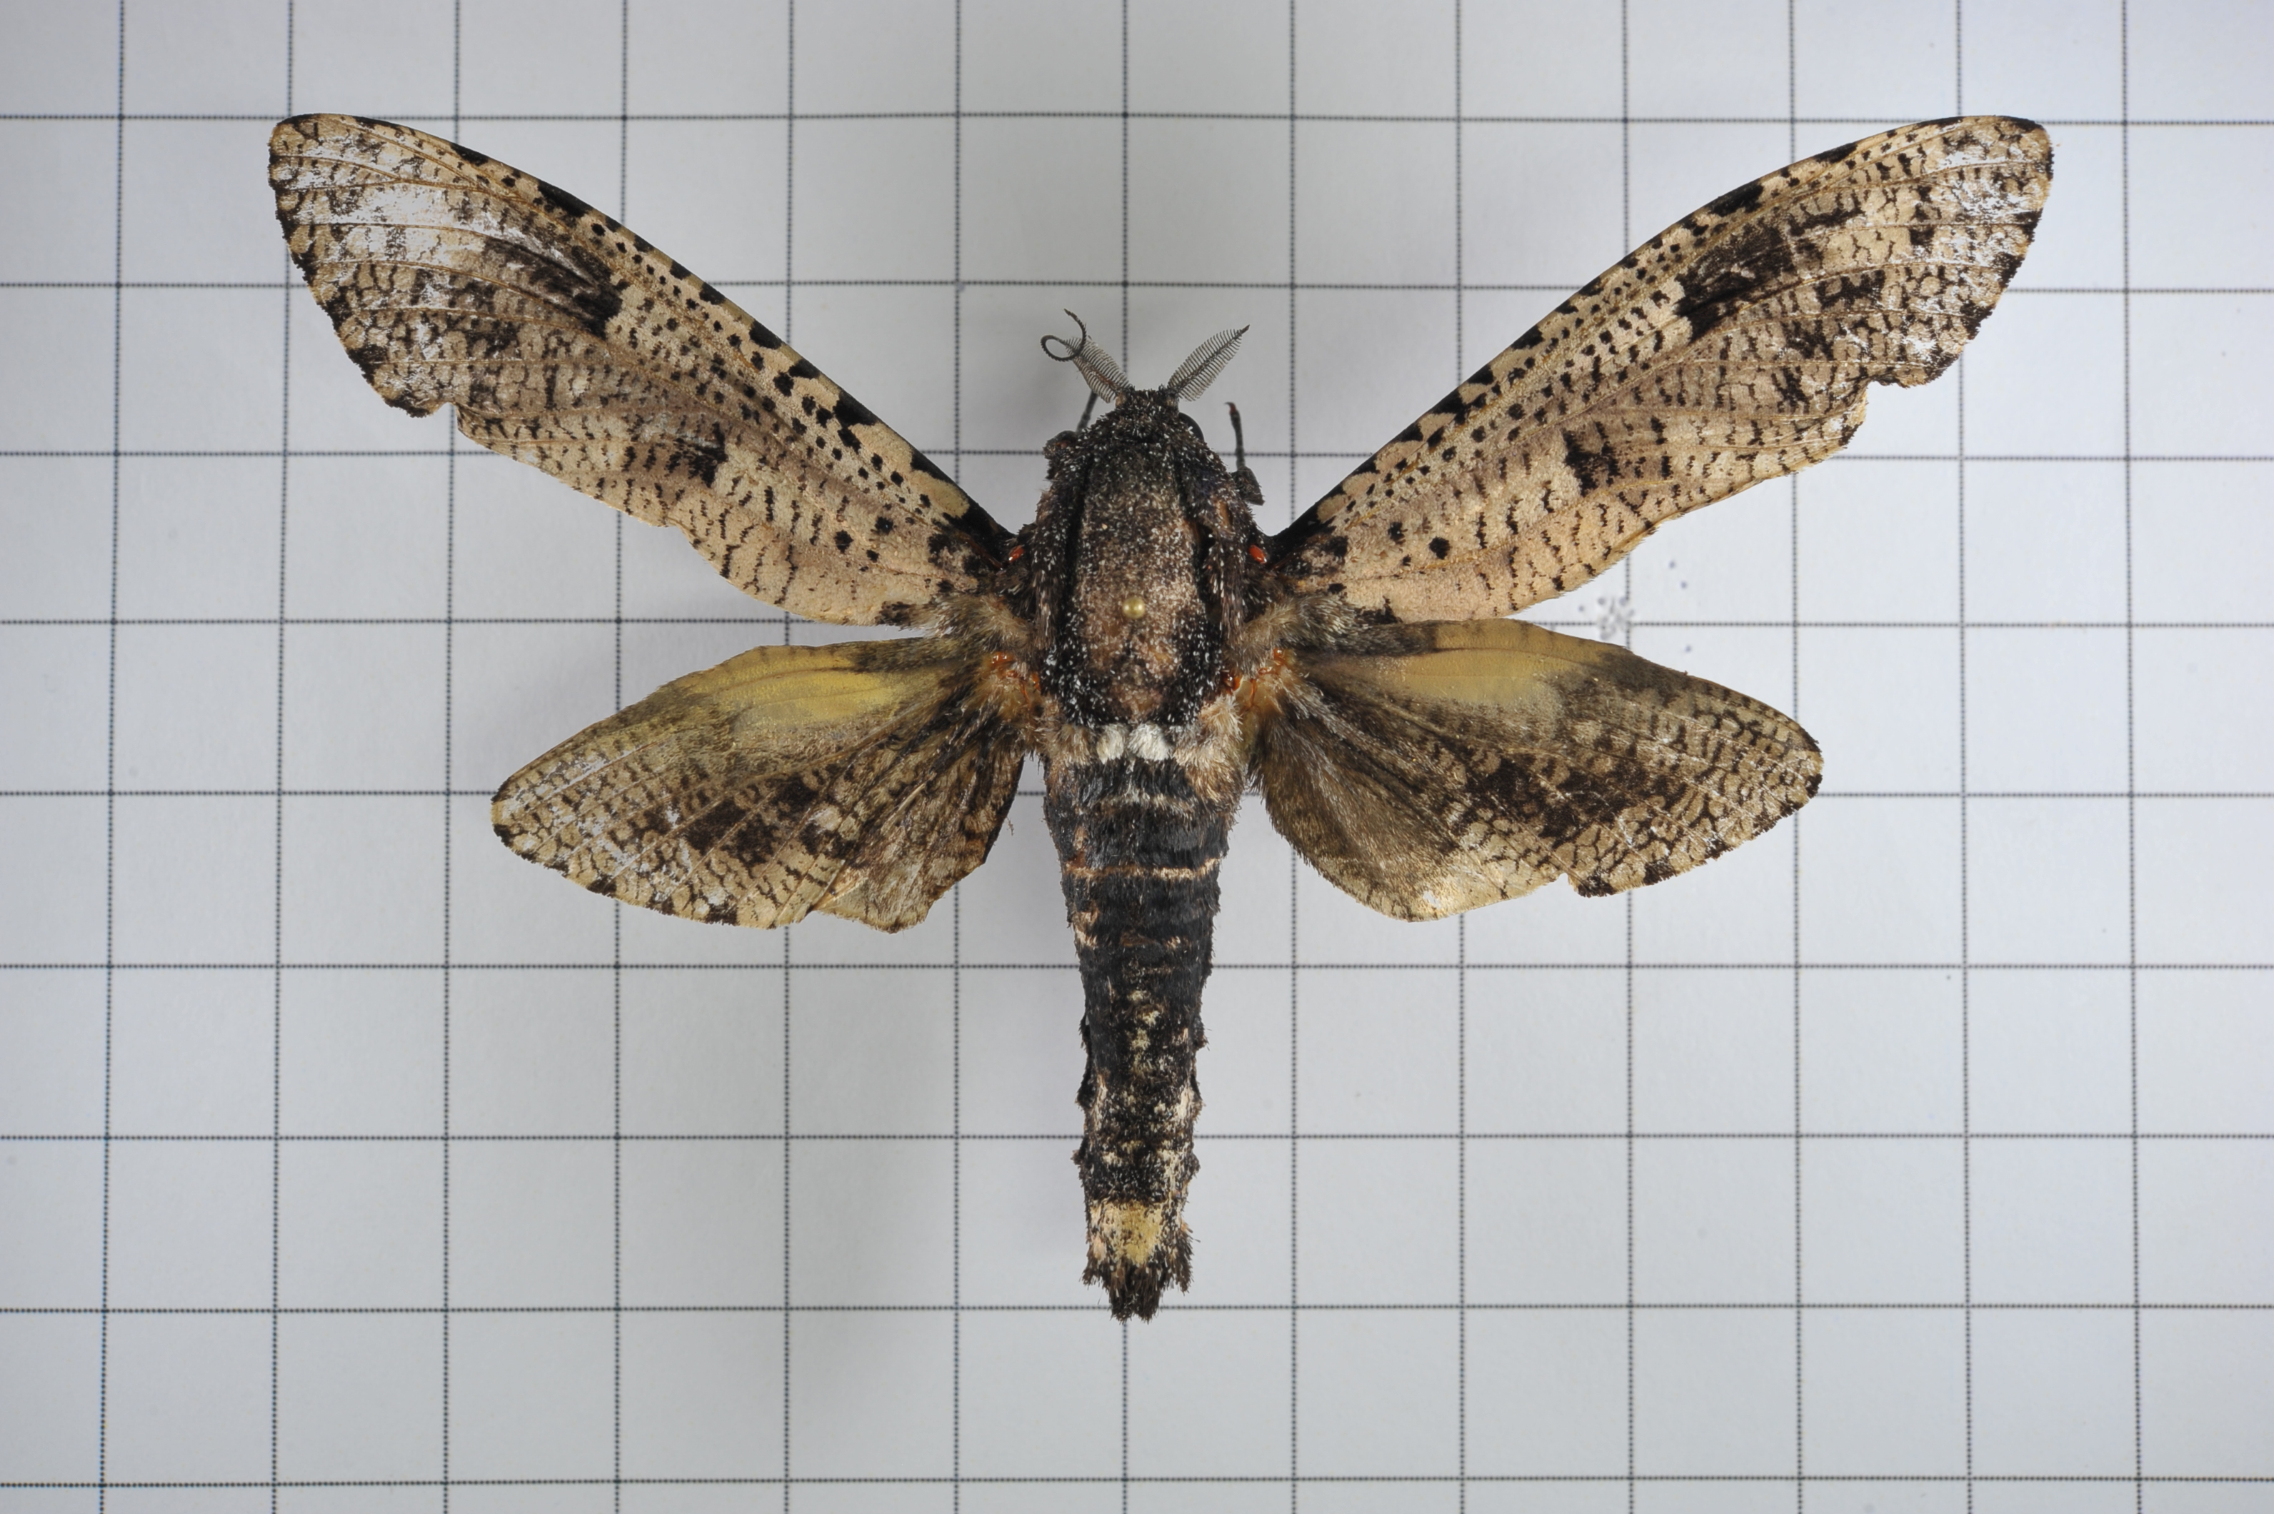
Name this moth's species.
Xyleutes strix
